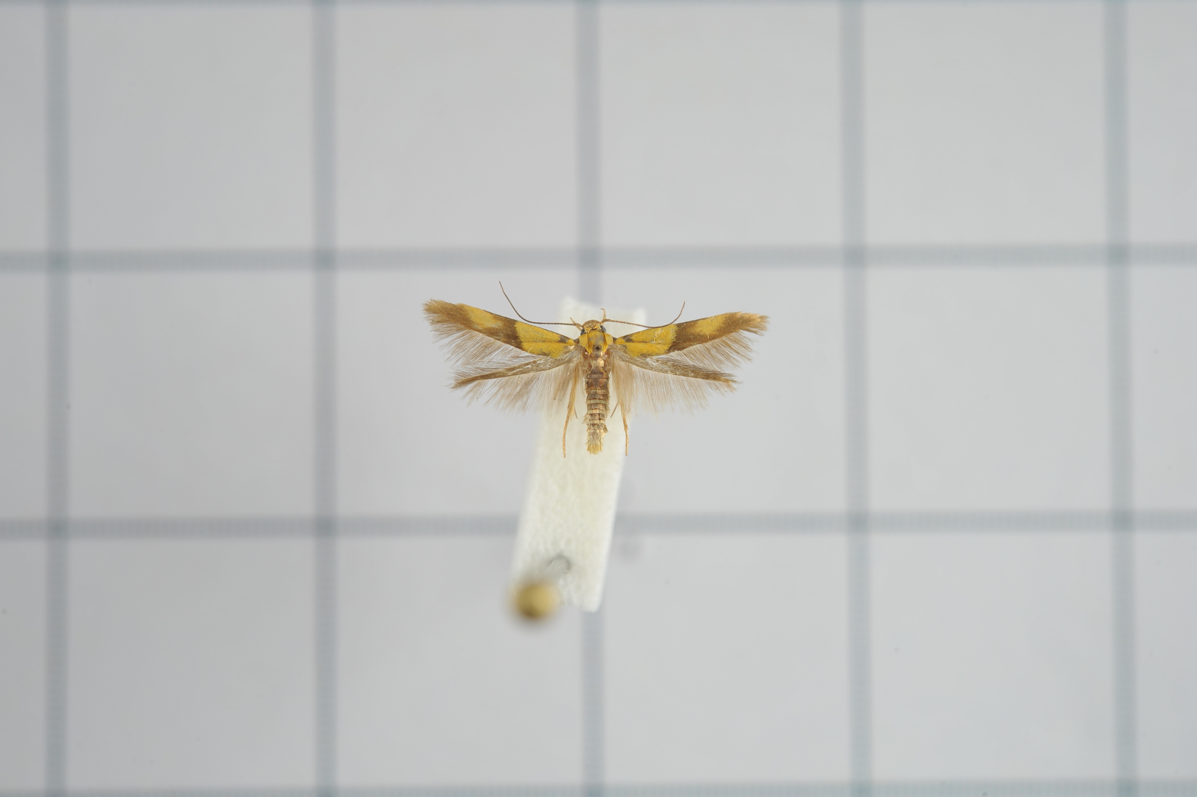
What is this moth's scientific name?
Stathmopoda auriferella
